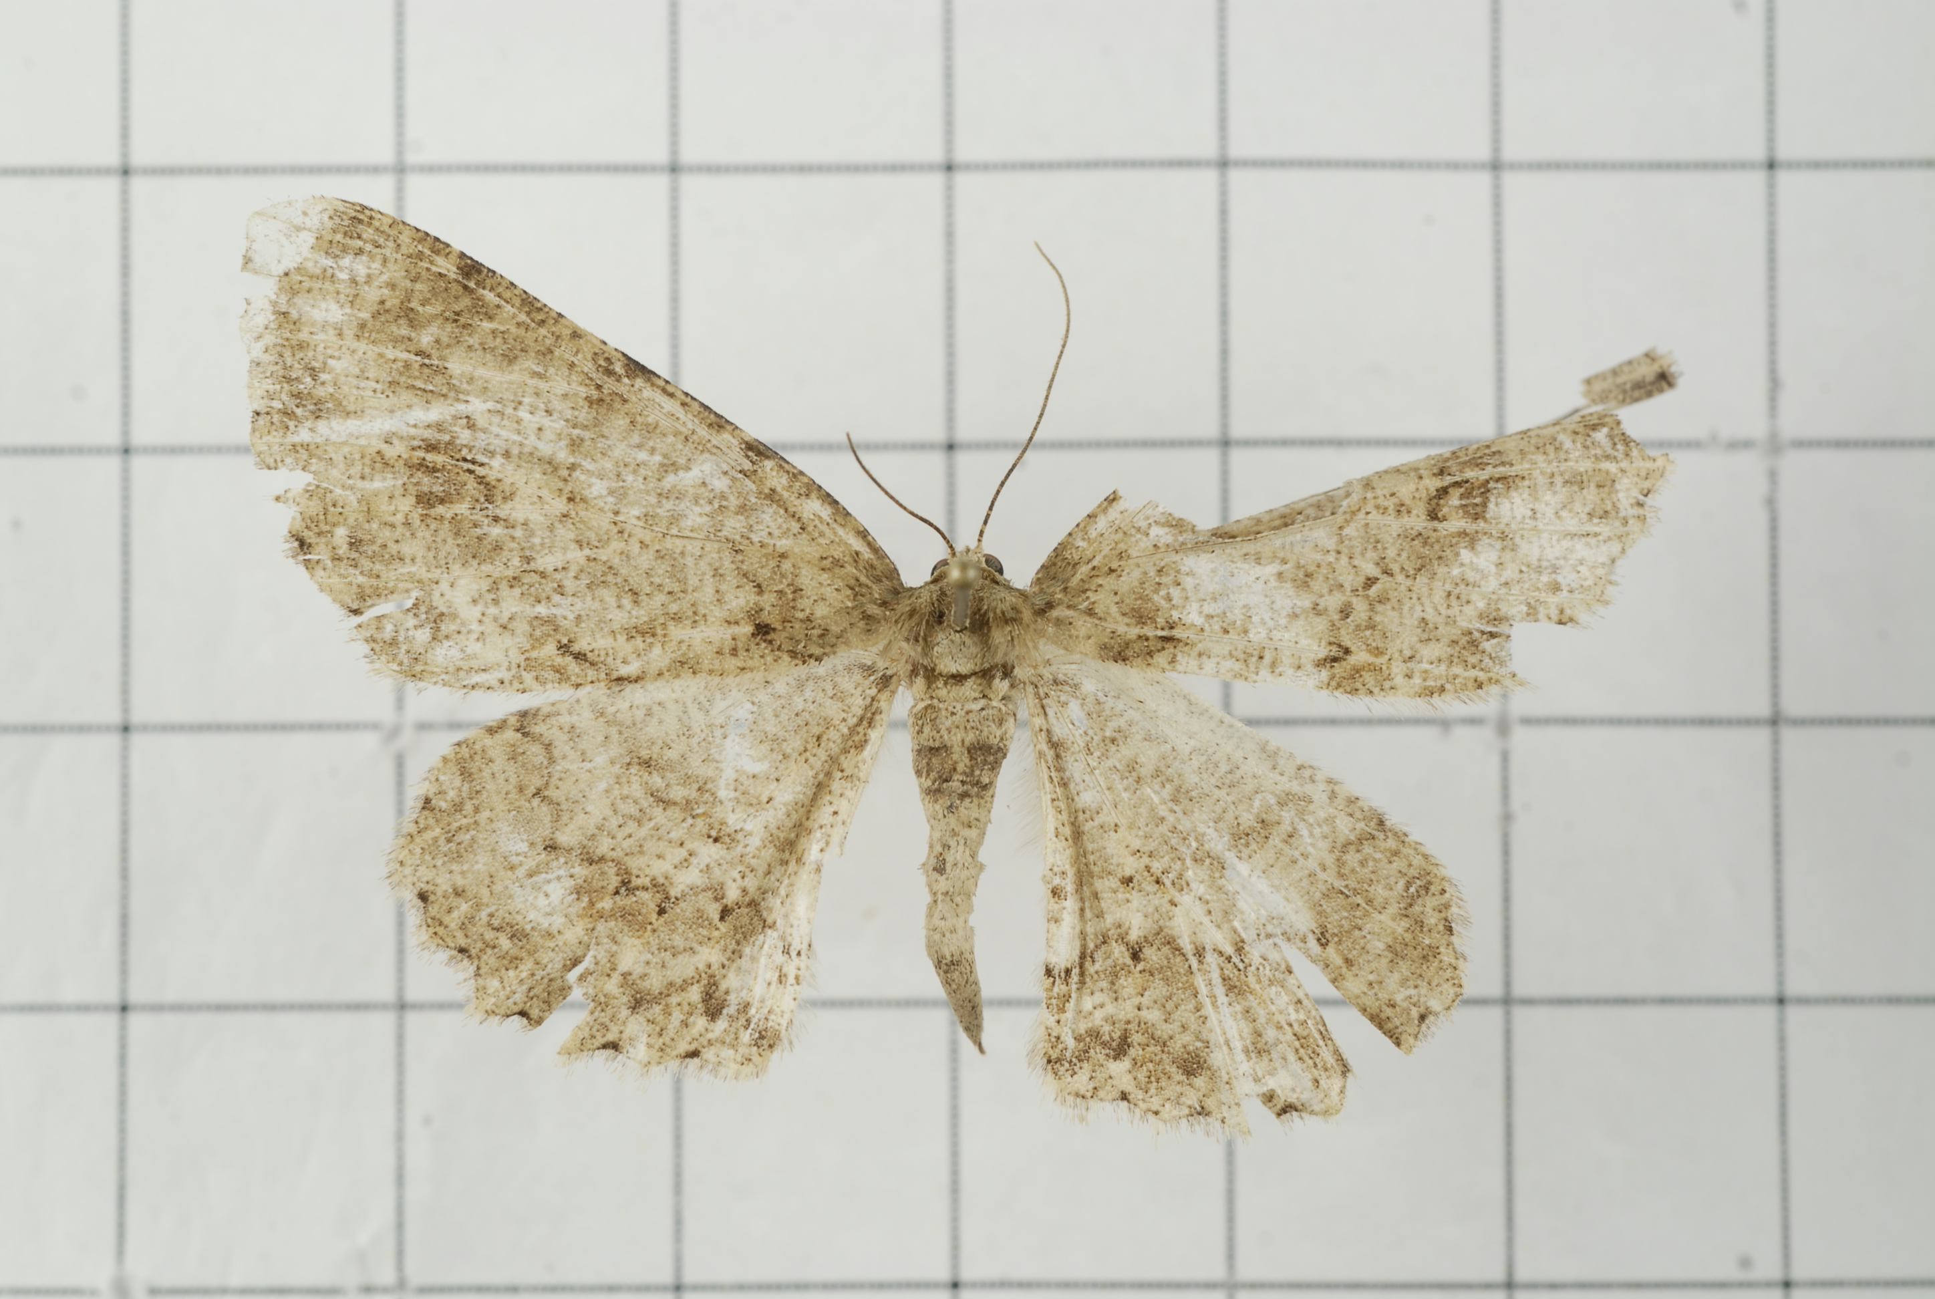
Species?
Ectropis bhurmitra
